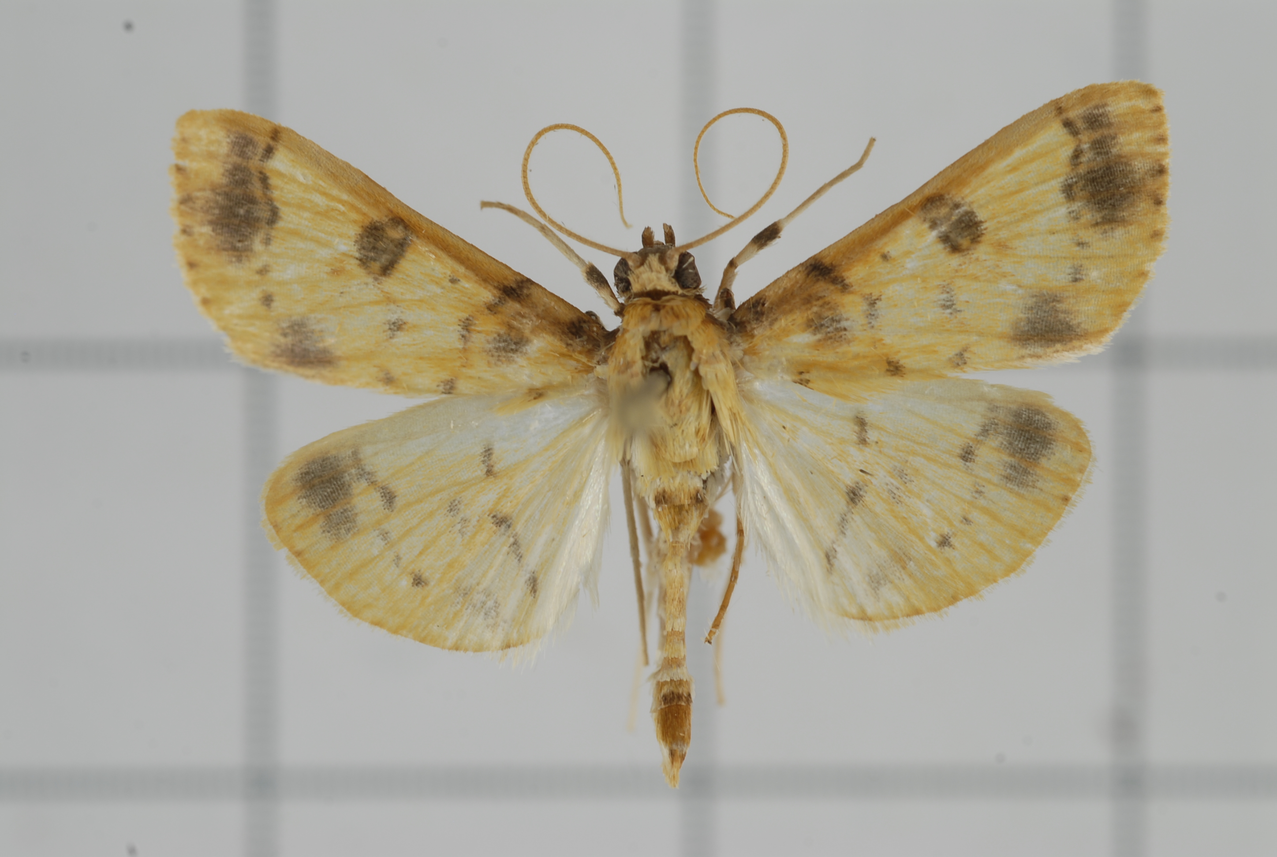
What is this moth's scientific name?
Patania plagiatalis
